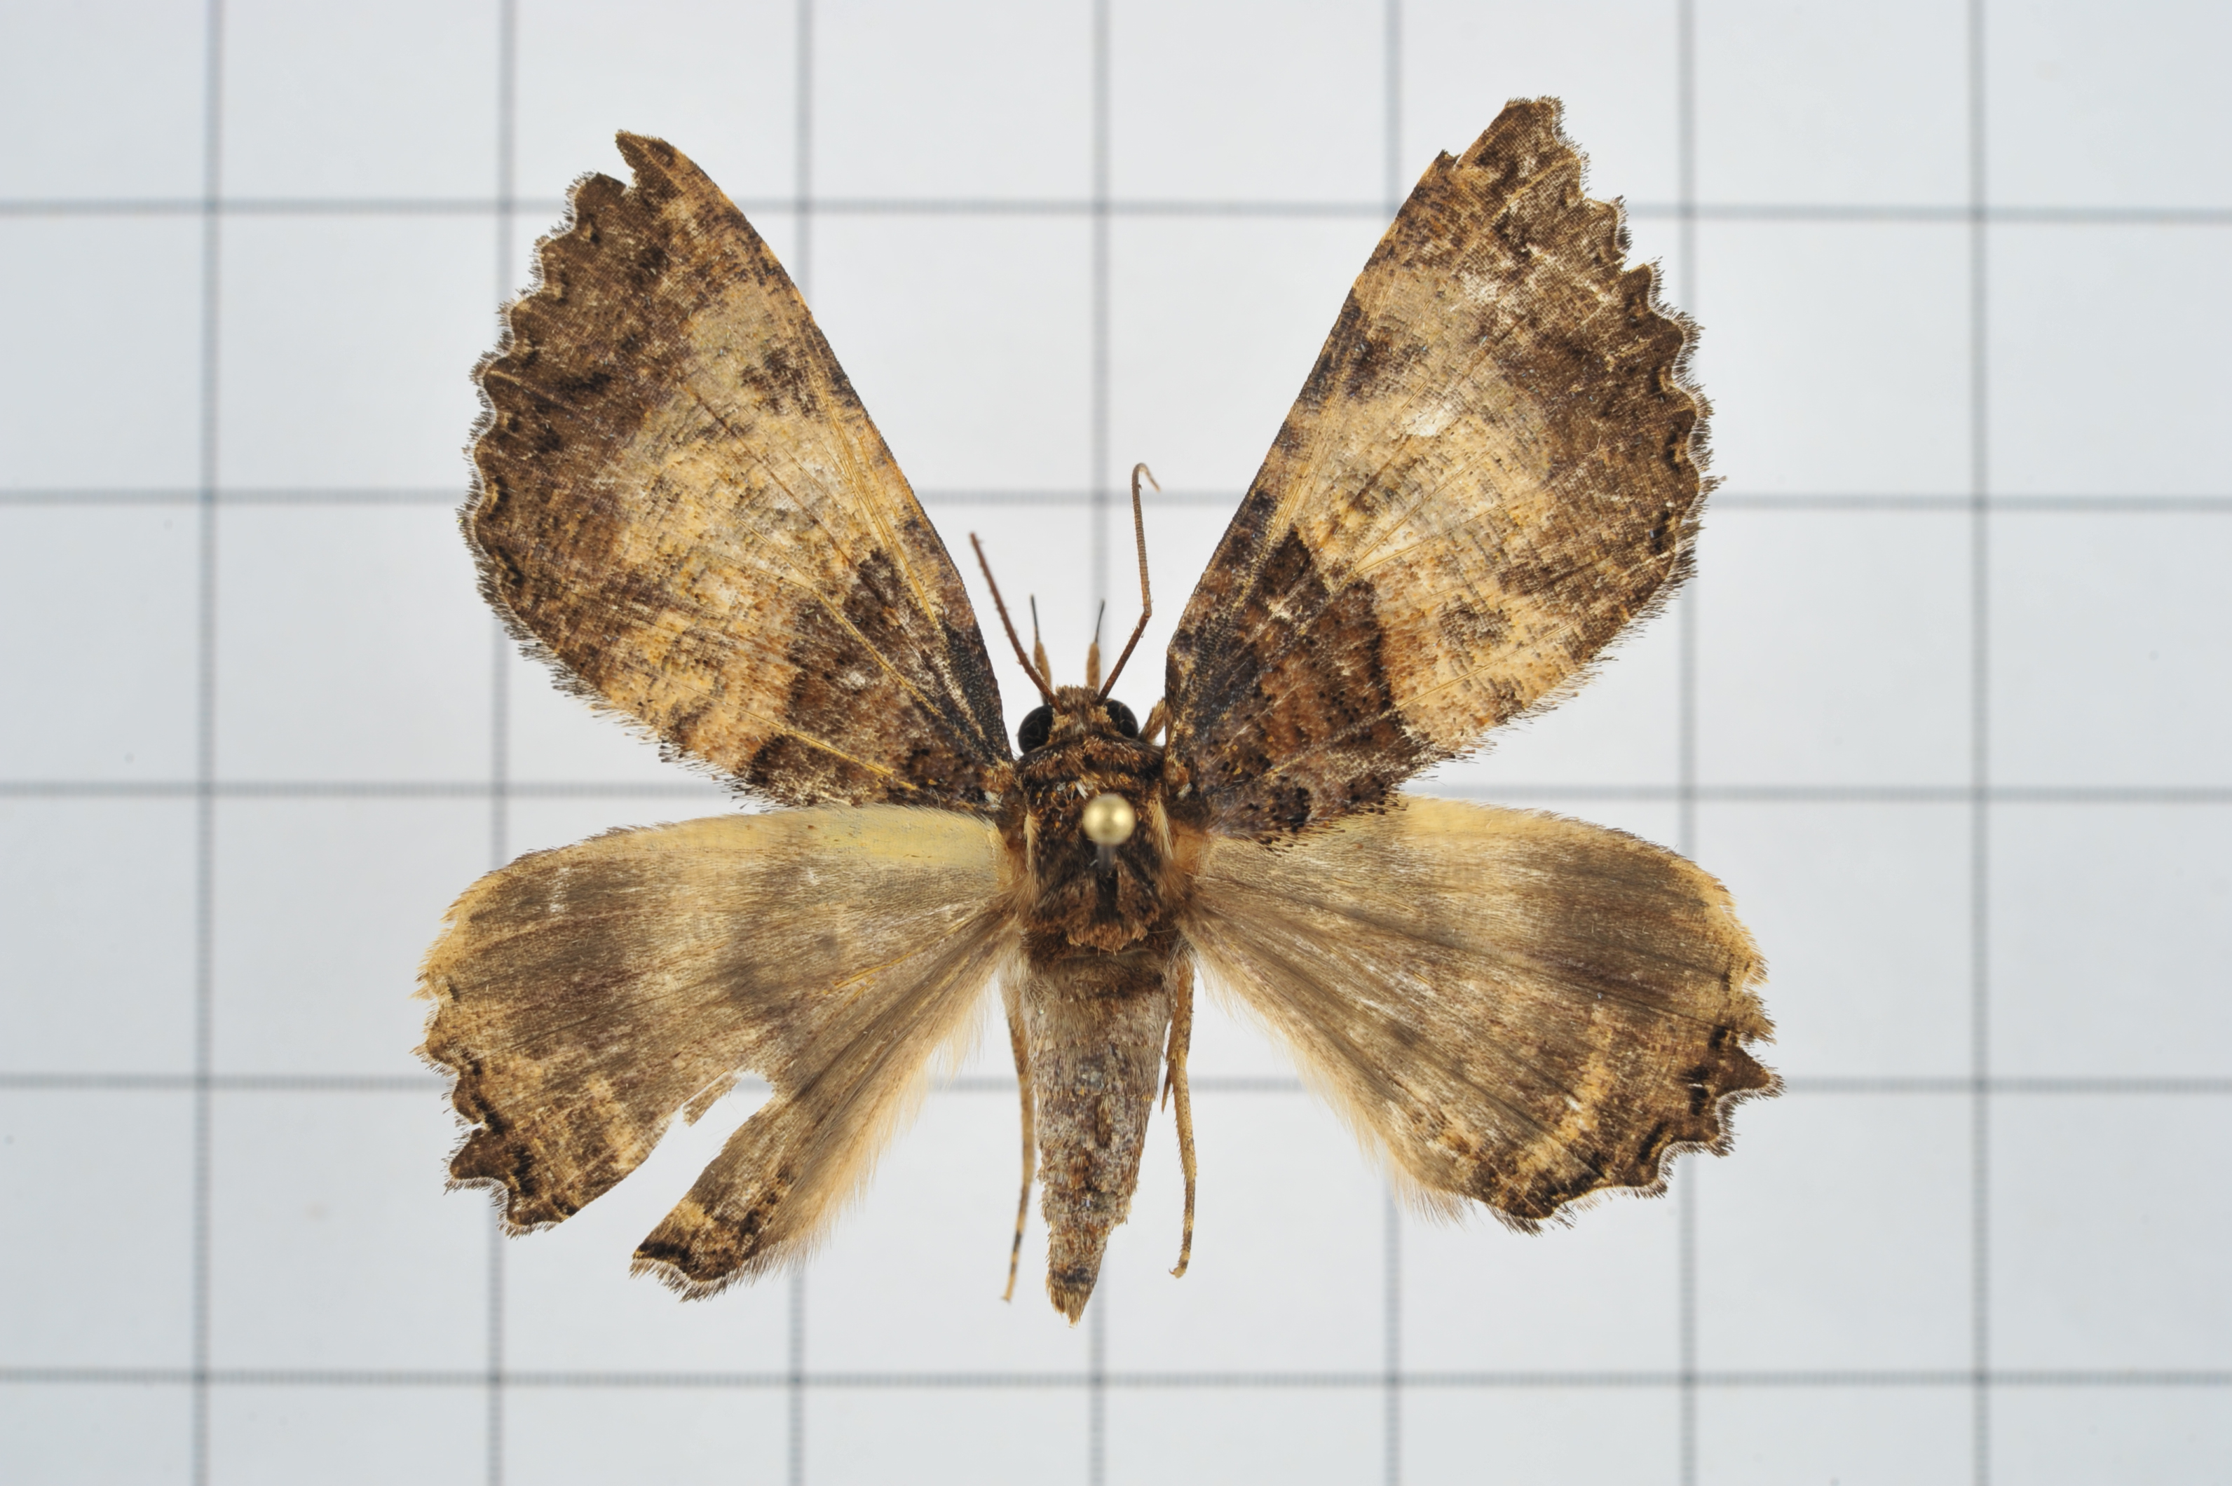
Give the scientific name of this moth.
Daddala lucilla
